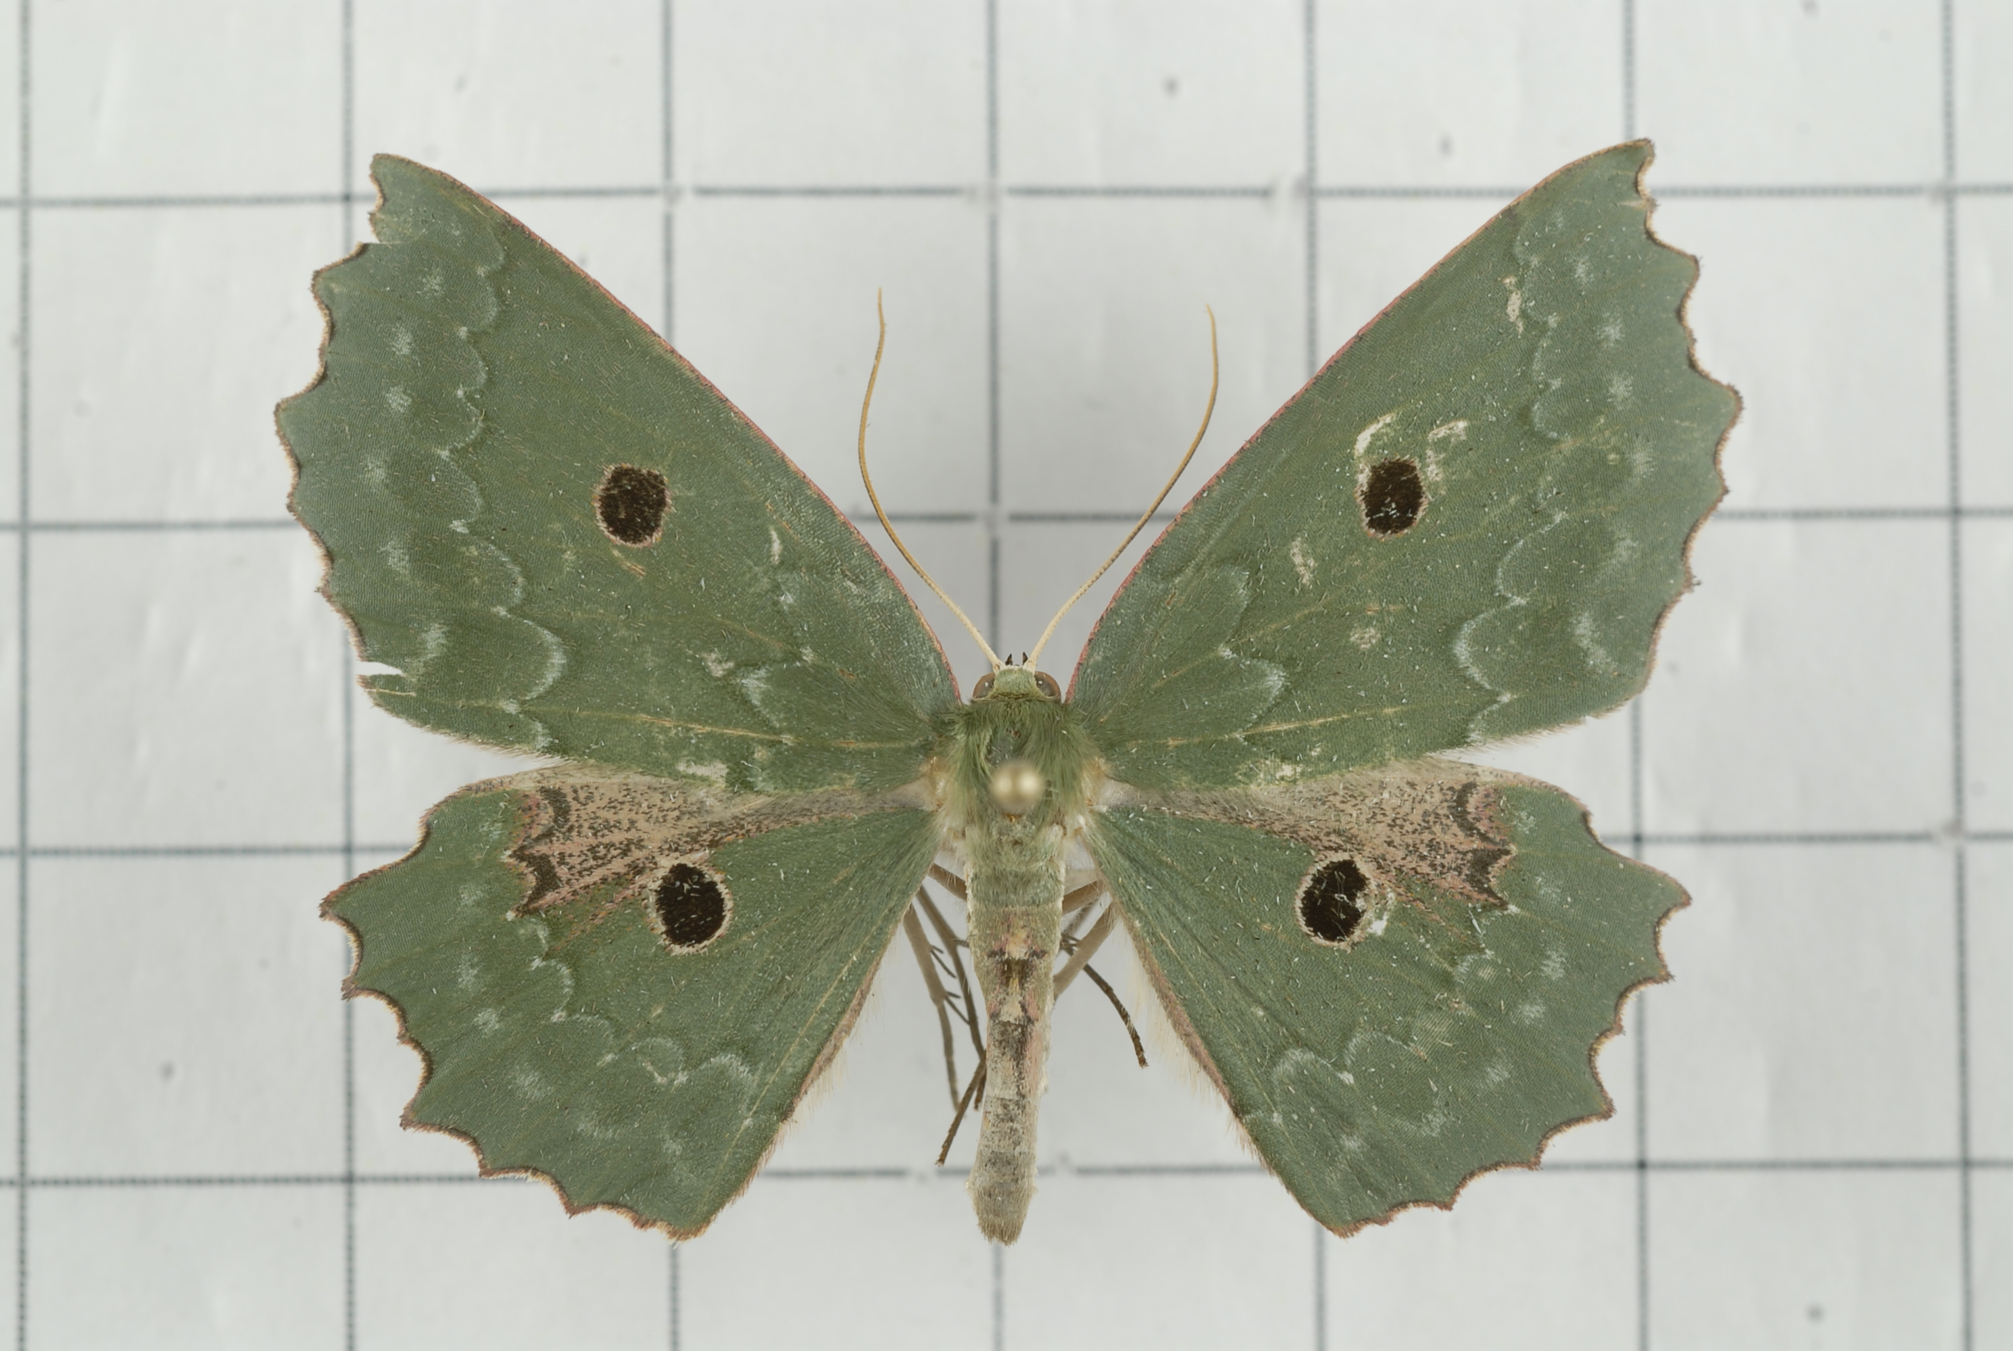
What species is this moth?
Chlorodontopera taiwana
